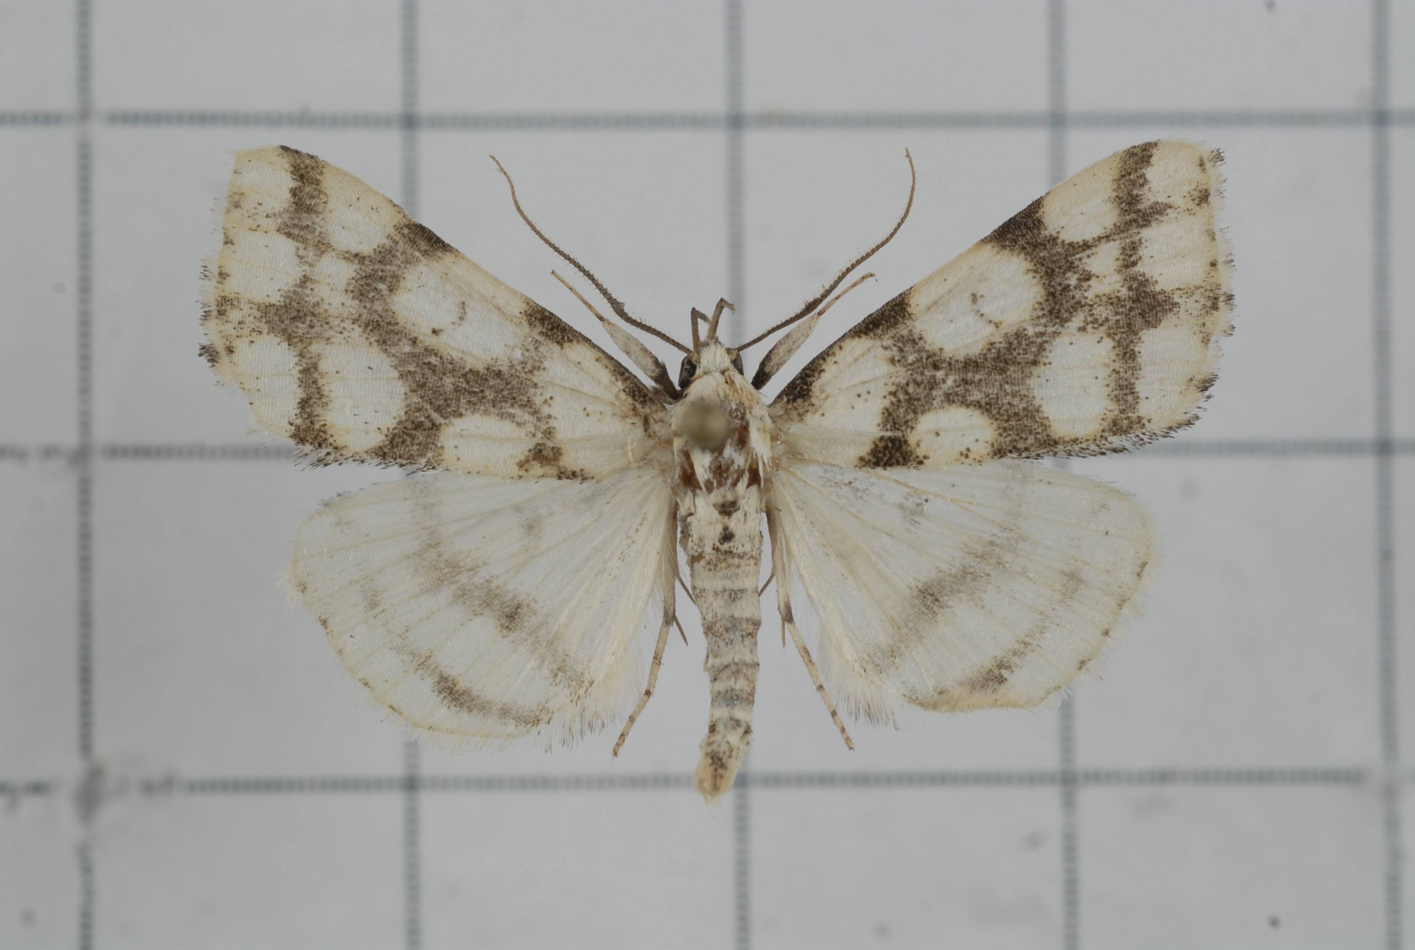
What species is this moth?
Adrapsoides reticulatis
